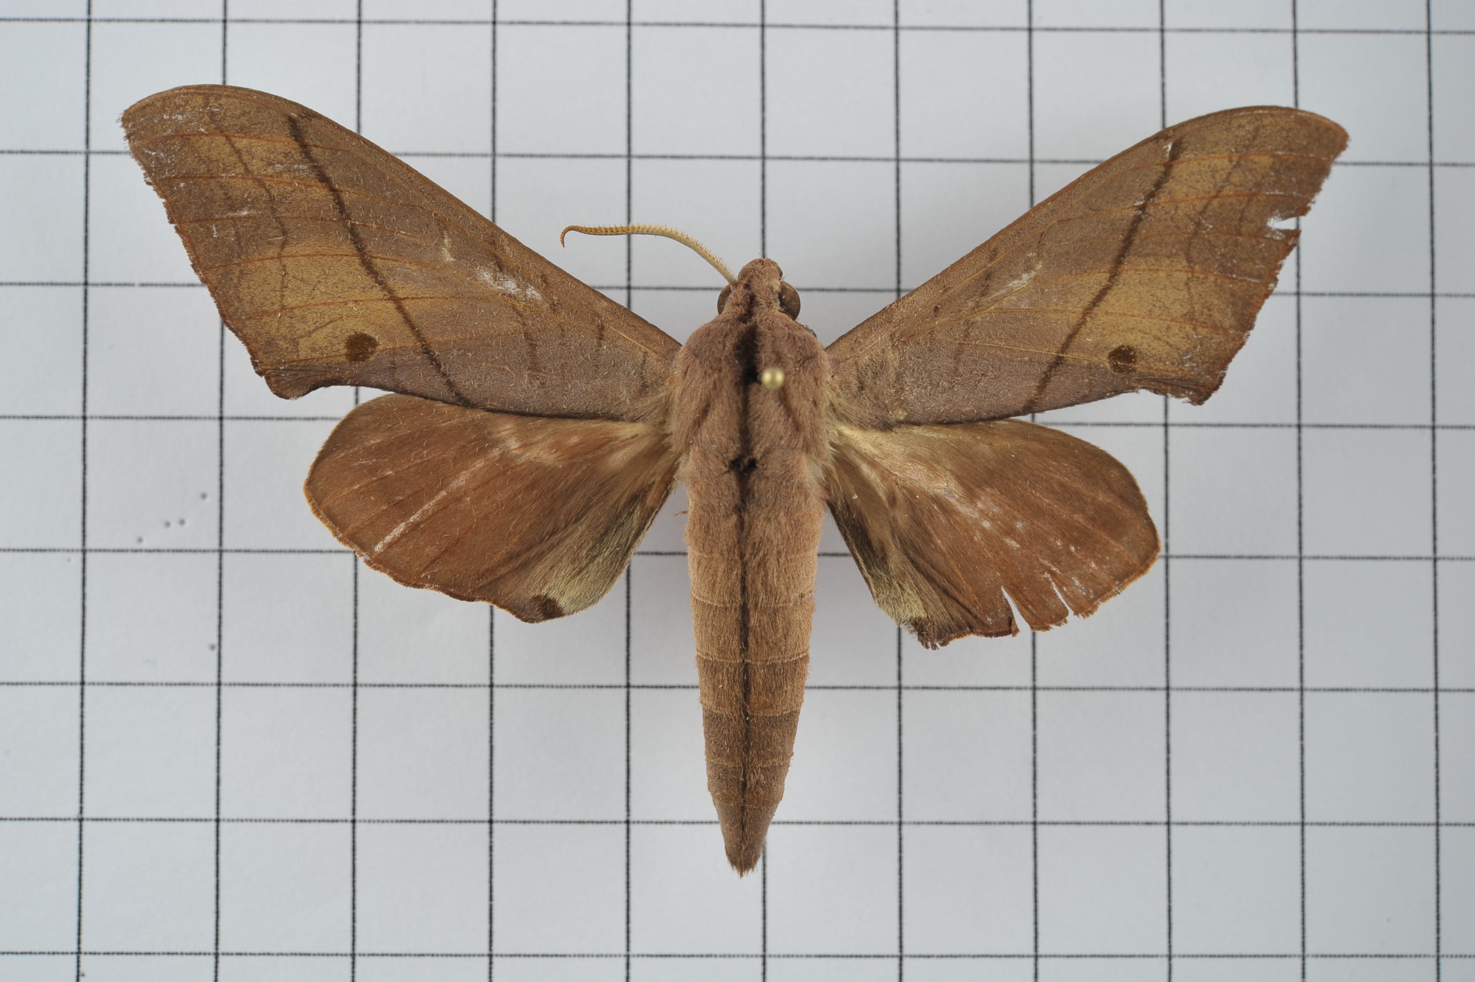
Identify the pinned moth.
Marumba cristata bukaiana
